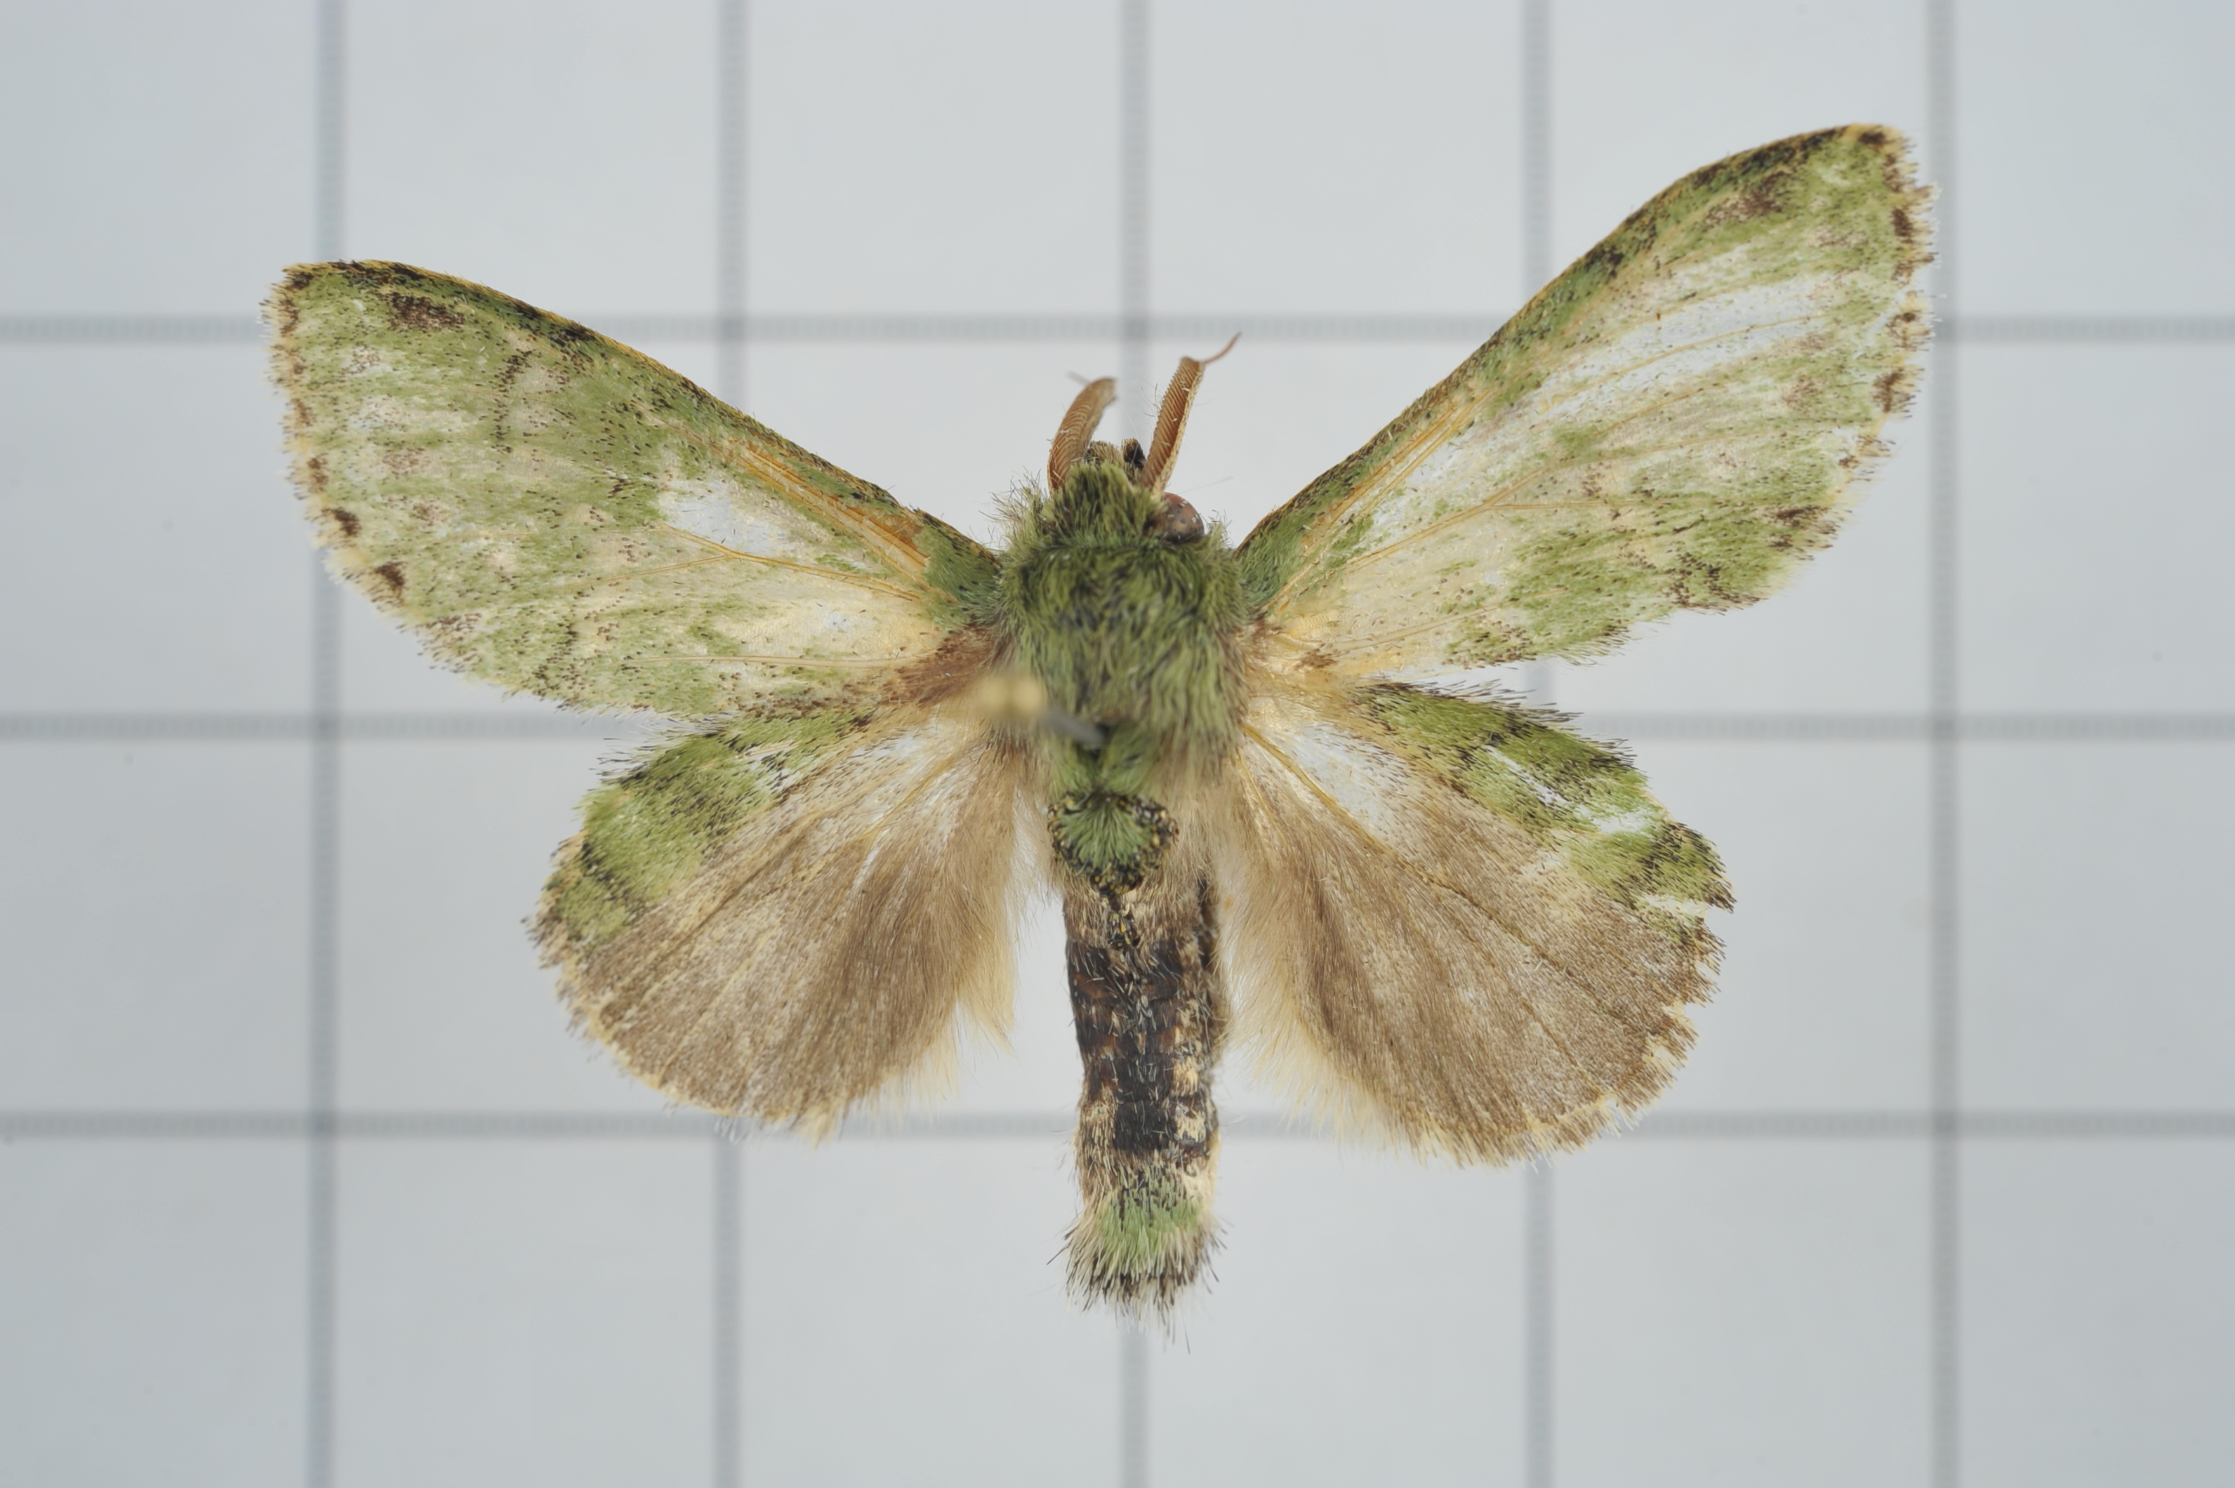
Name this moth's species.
Benbowia takamukuanus
